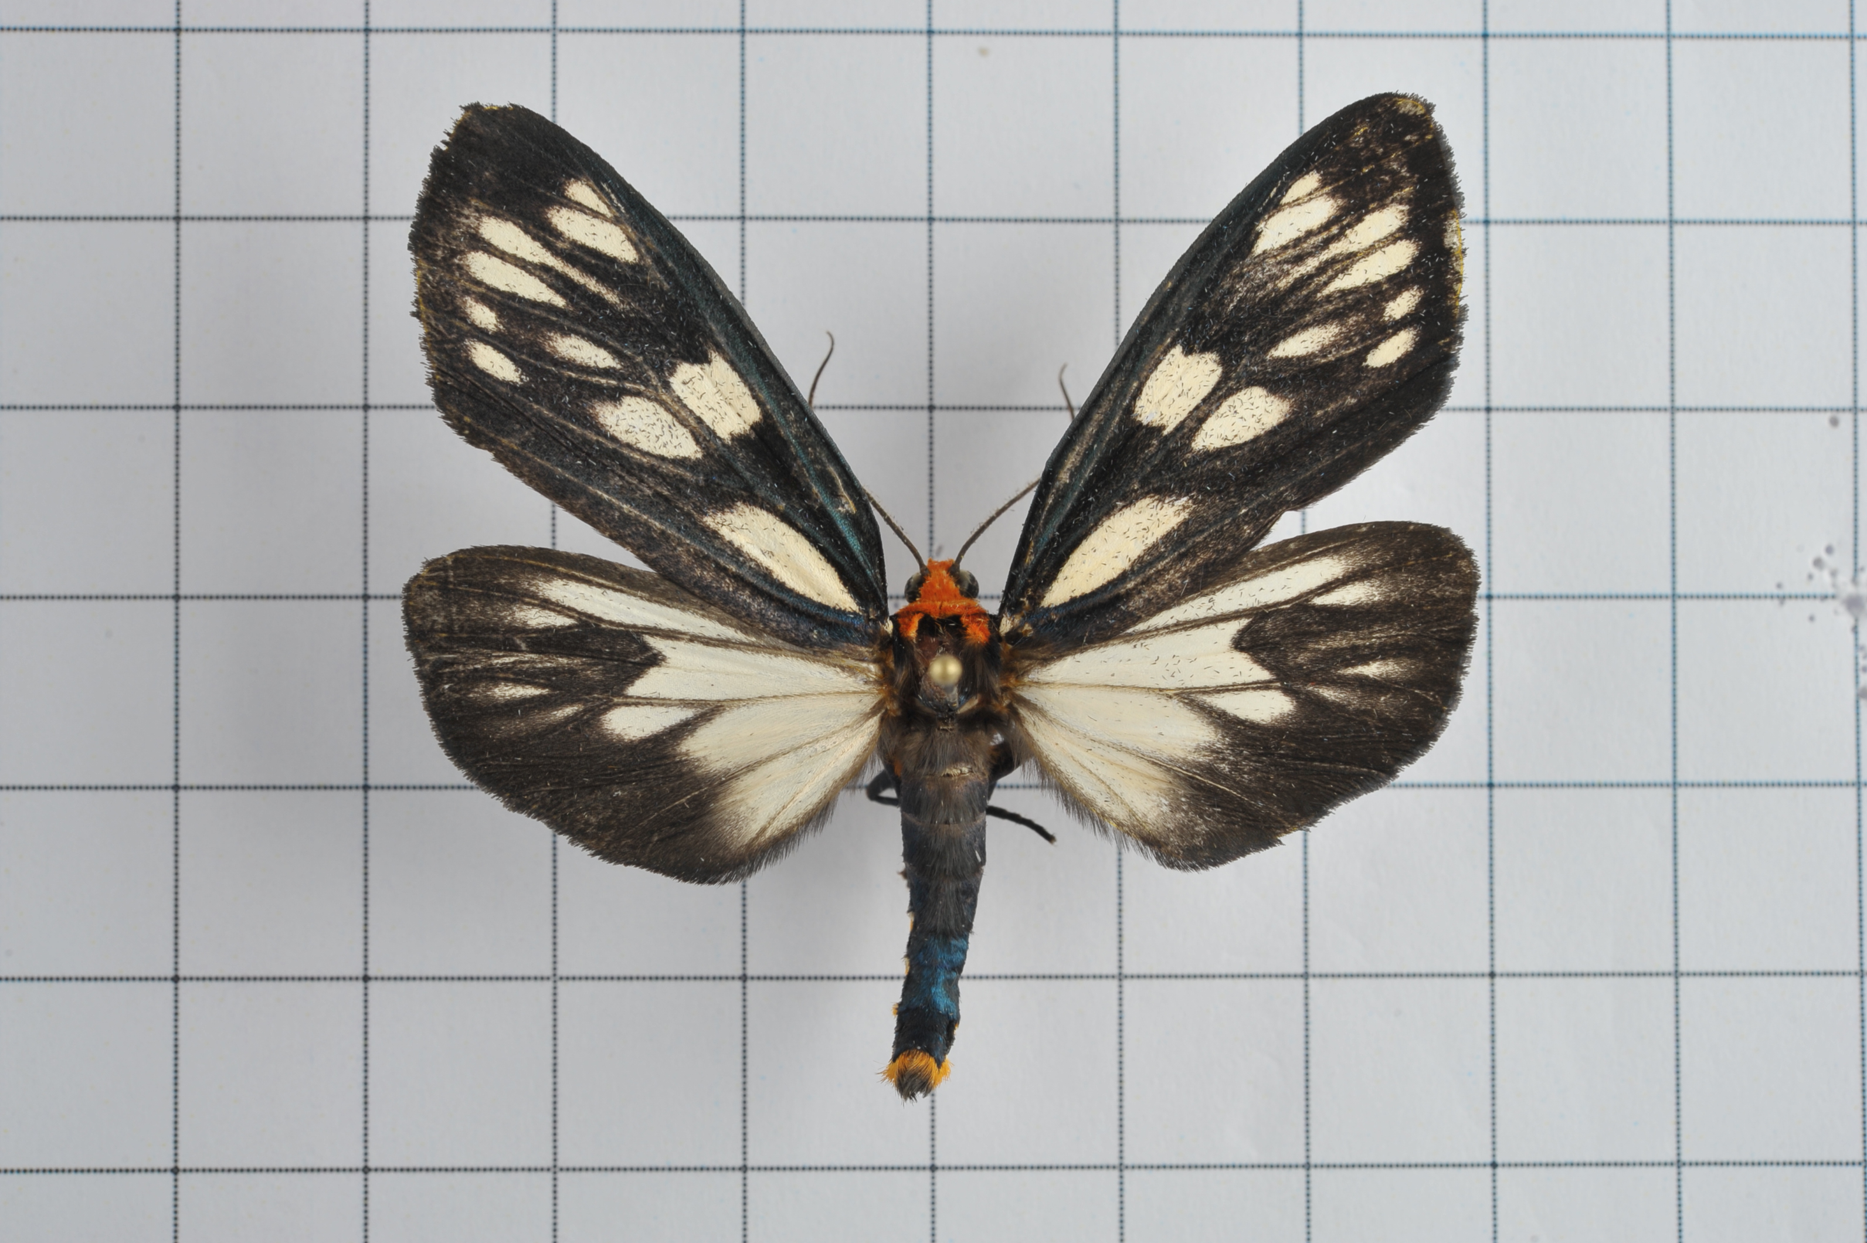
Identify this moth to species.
Macrobrochis gigas
